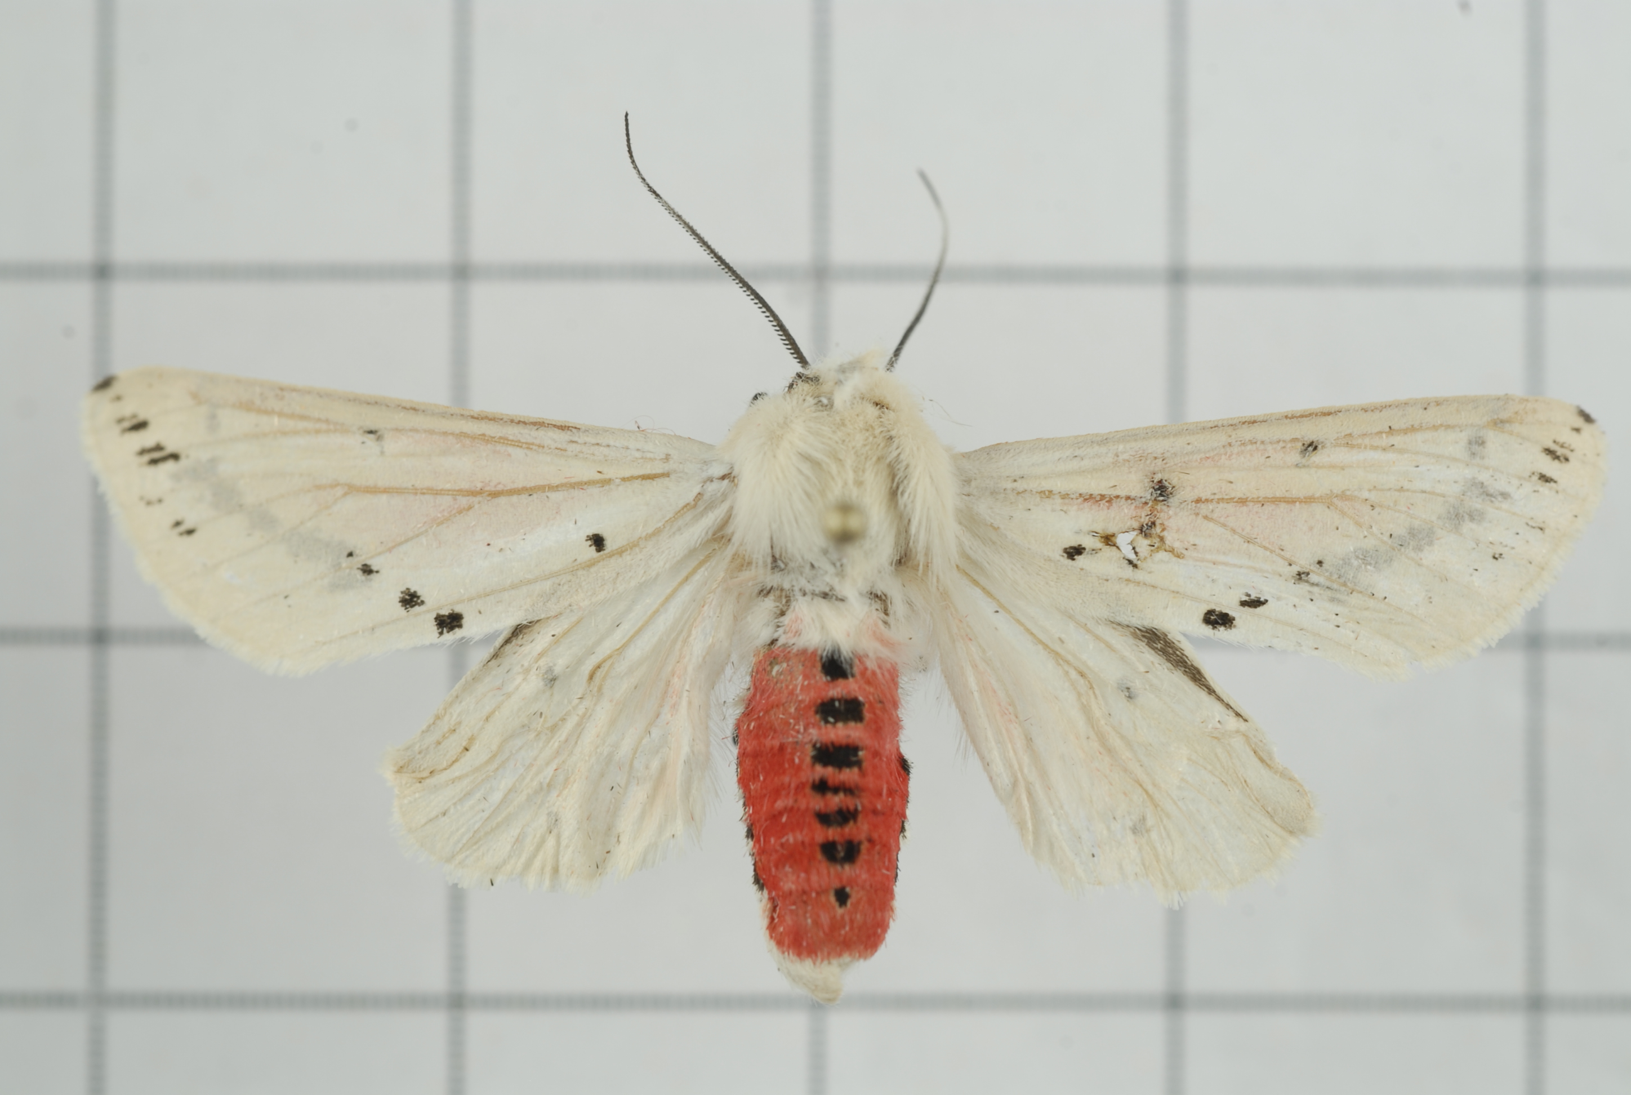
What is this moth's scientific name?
Spilarctia subcarnea
